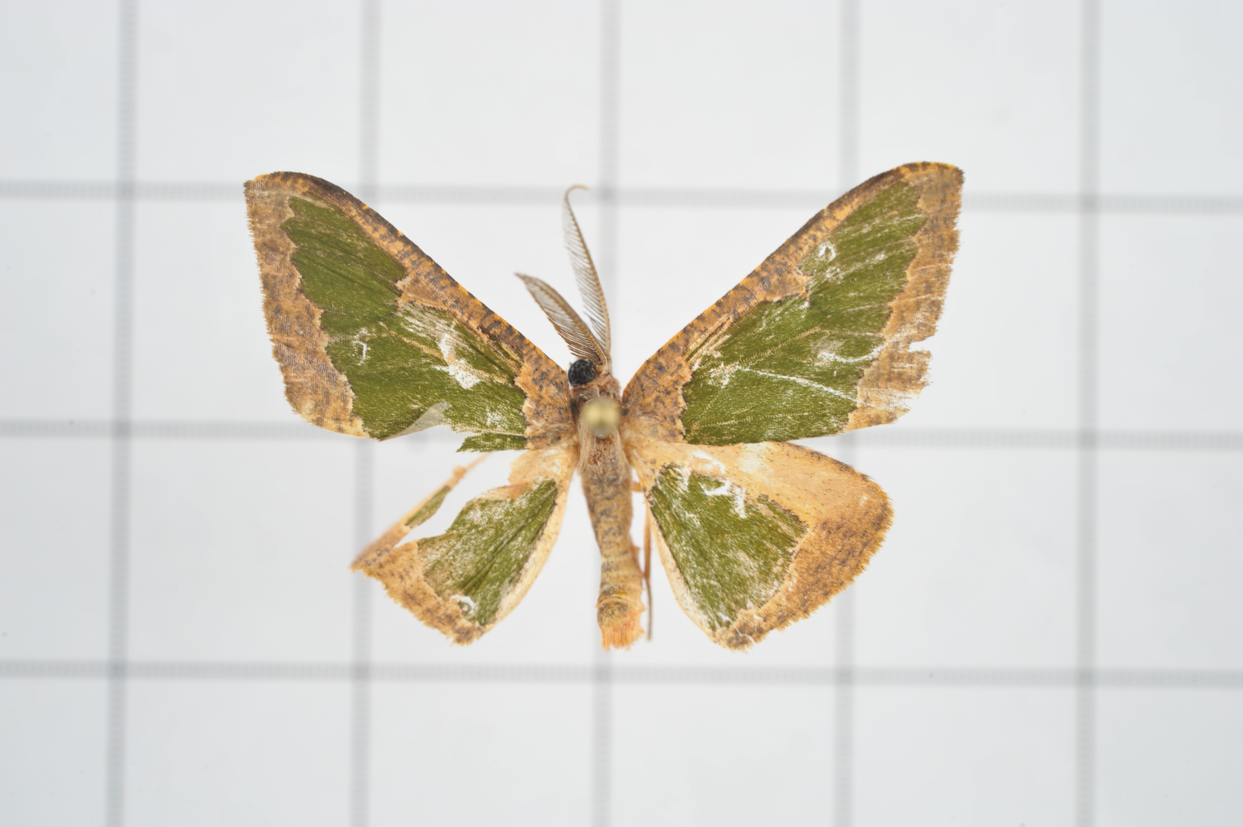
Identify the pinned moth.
Celenna festivaria formosensis
